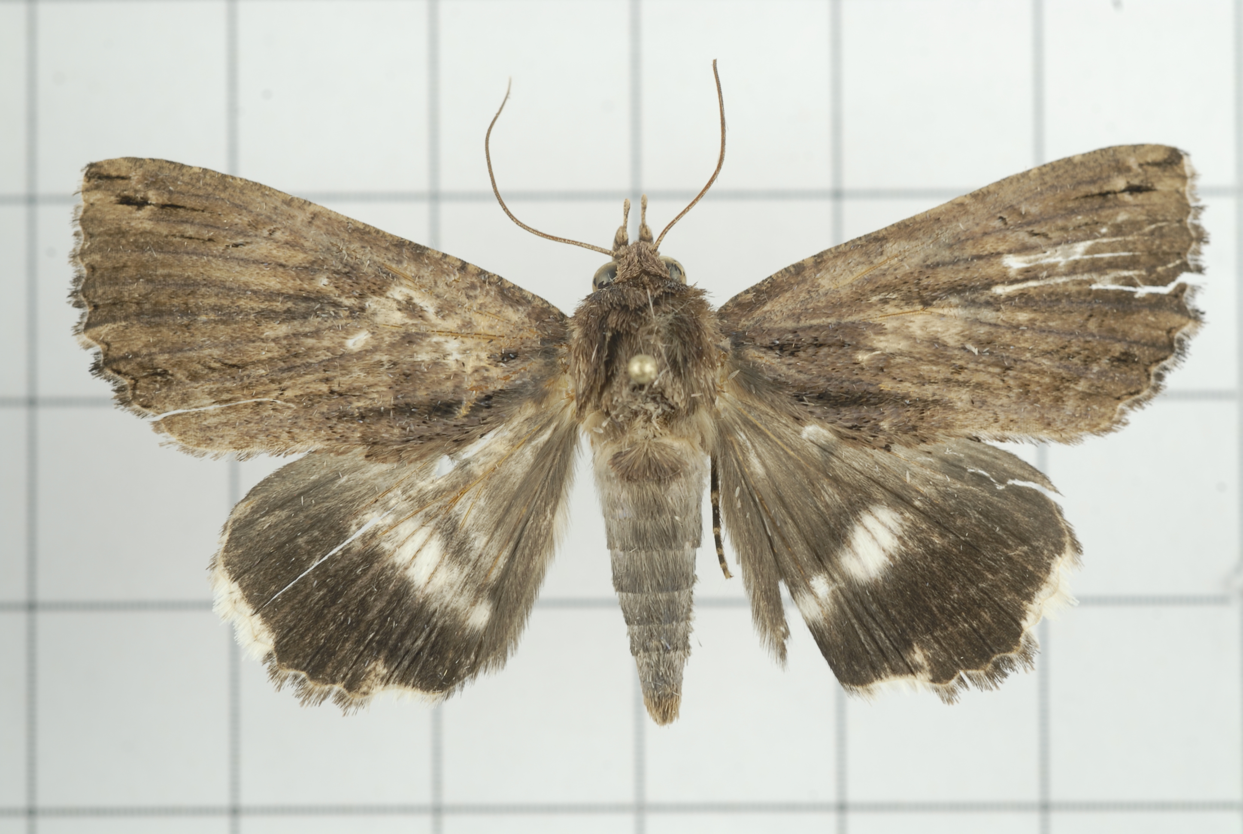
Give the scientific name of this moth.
Ercheia cyllaria
